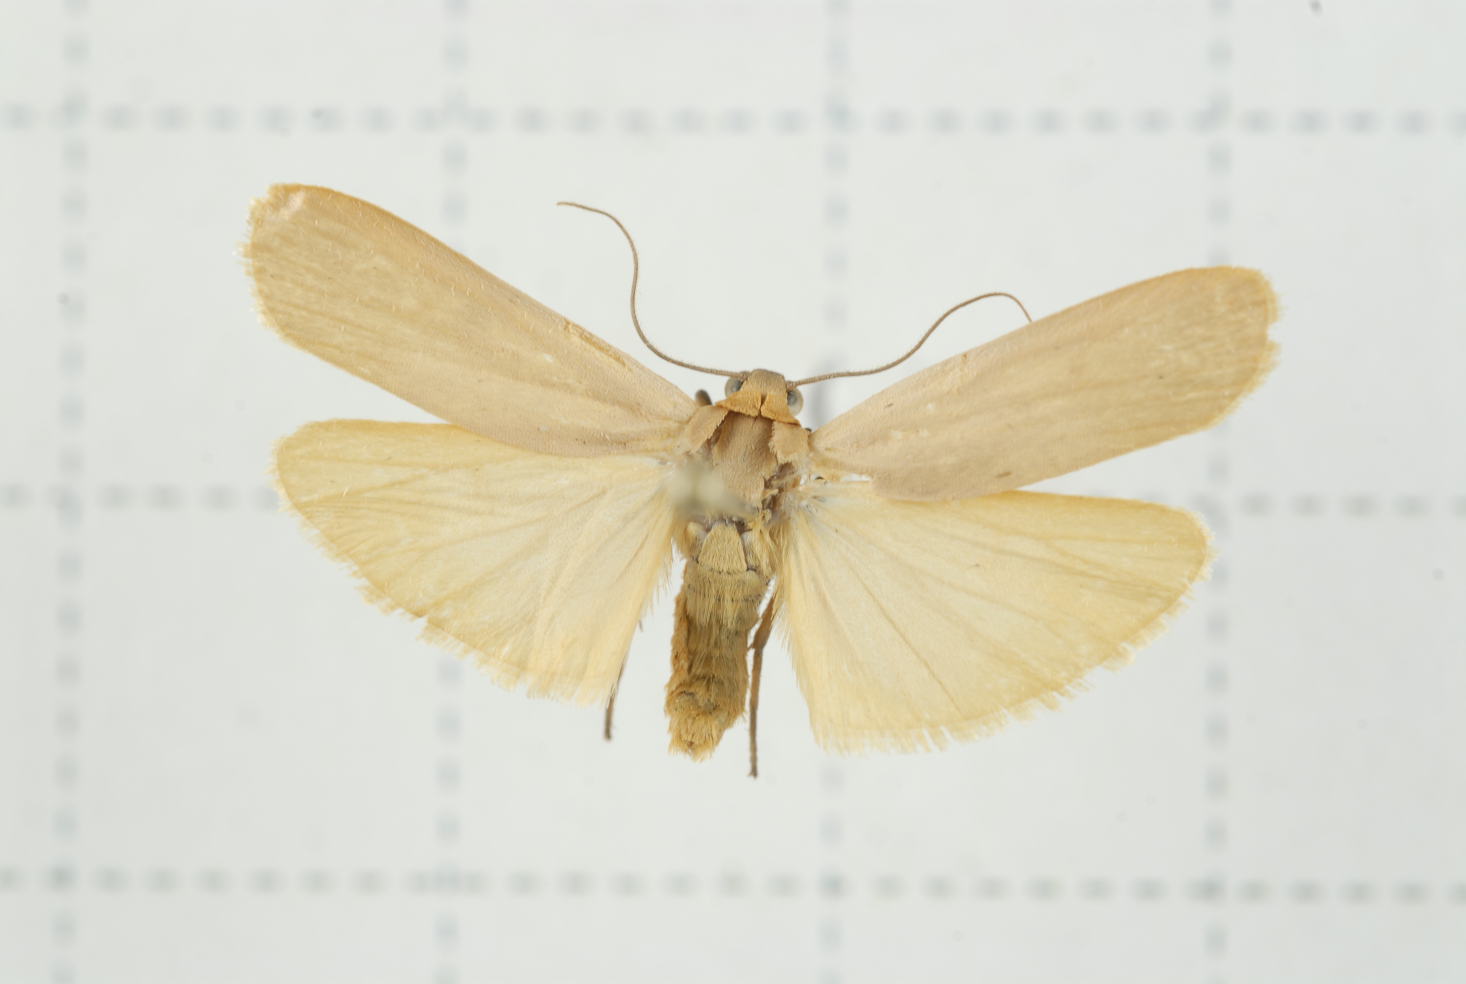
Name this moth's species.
Eilema ranrunensis
